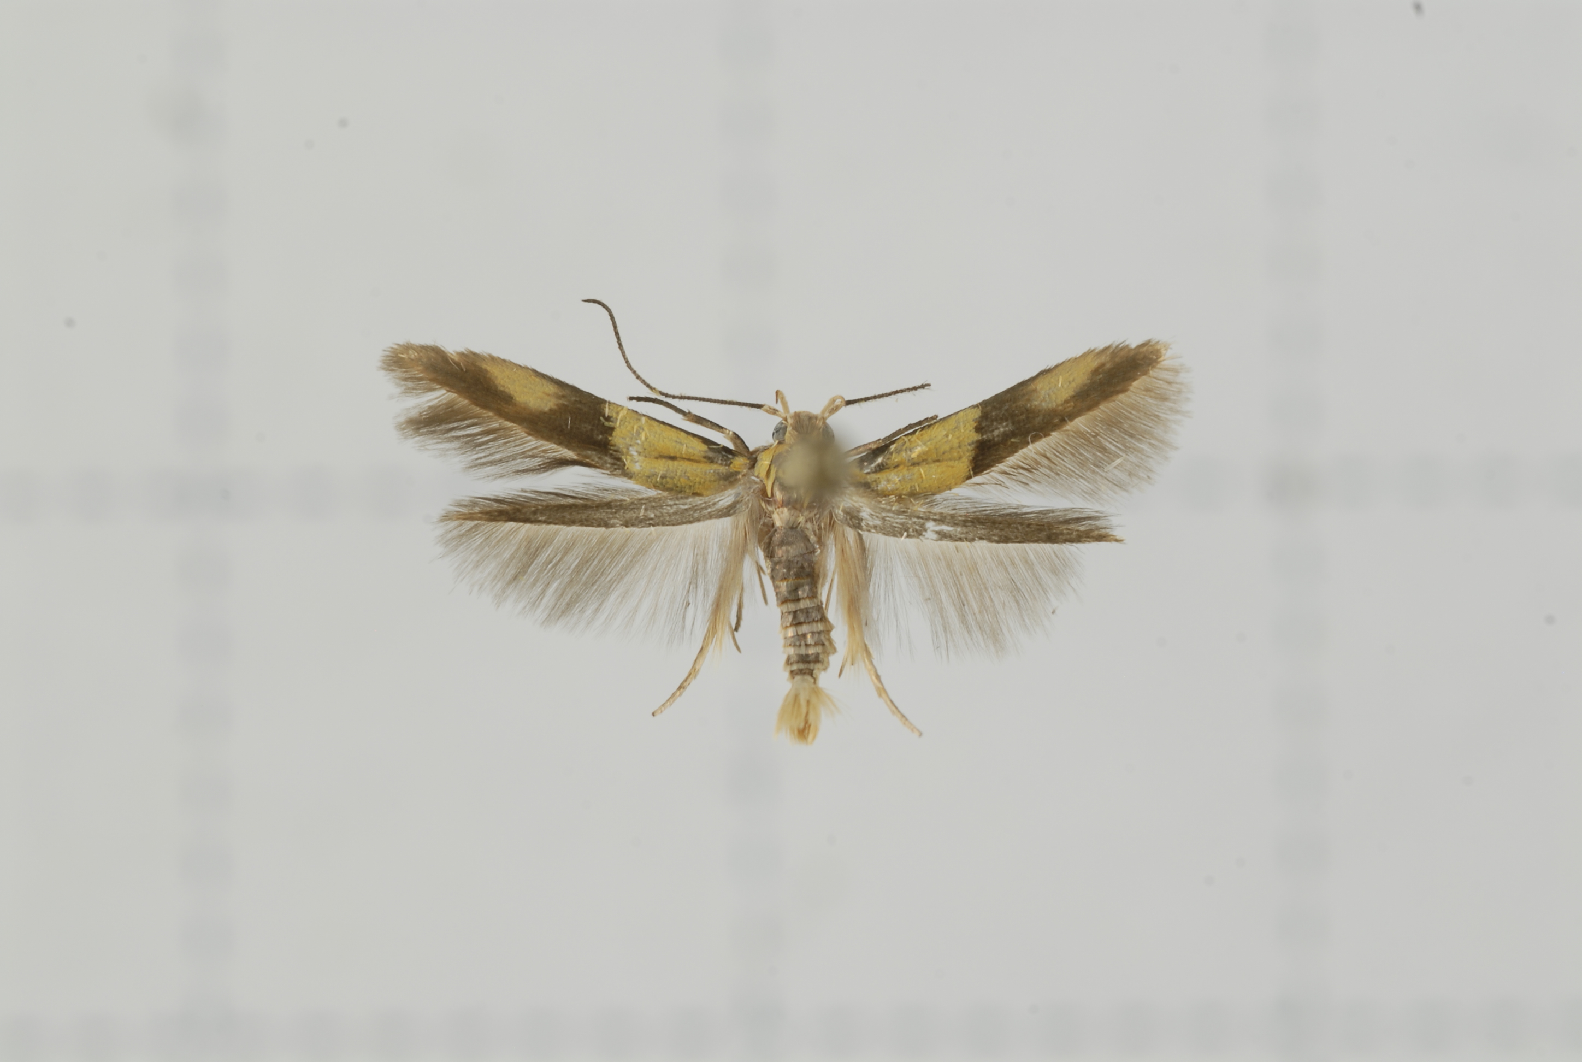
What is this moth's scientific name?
Stathmopoda auriferella
